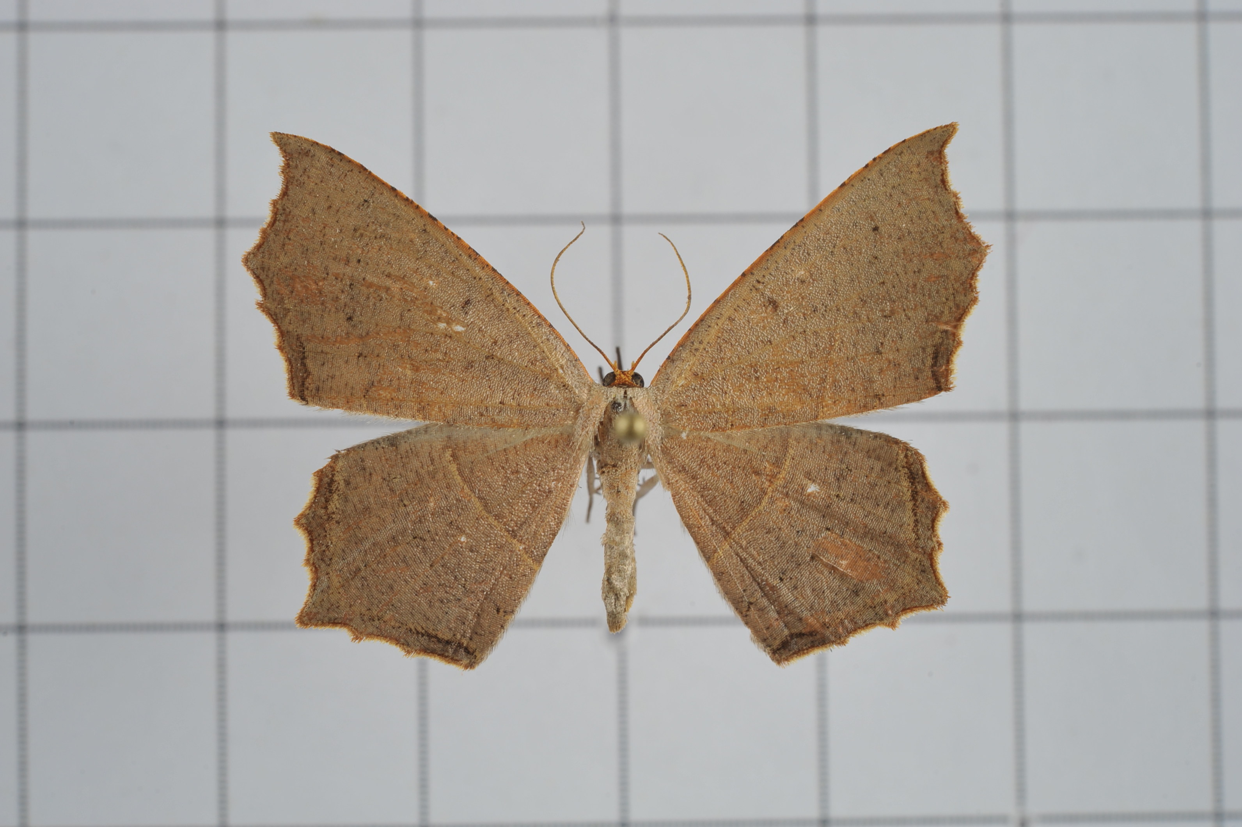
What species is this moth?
Danala lilacina
